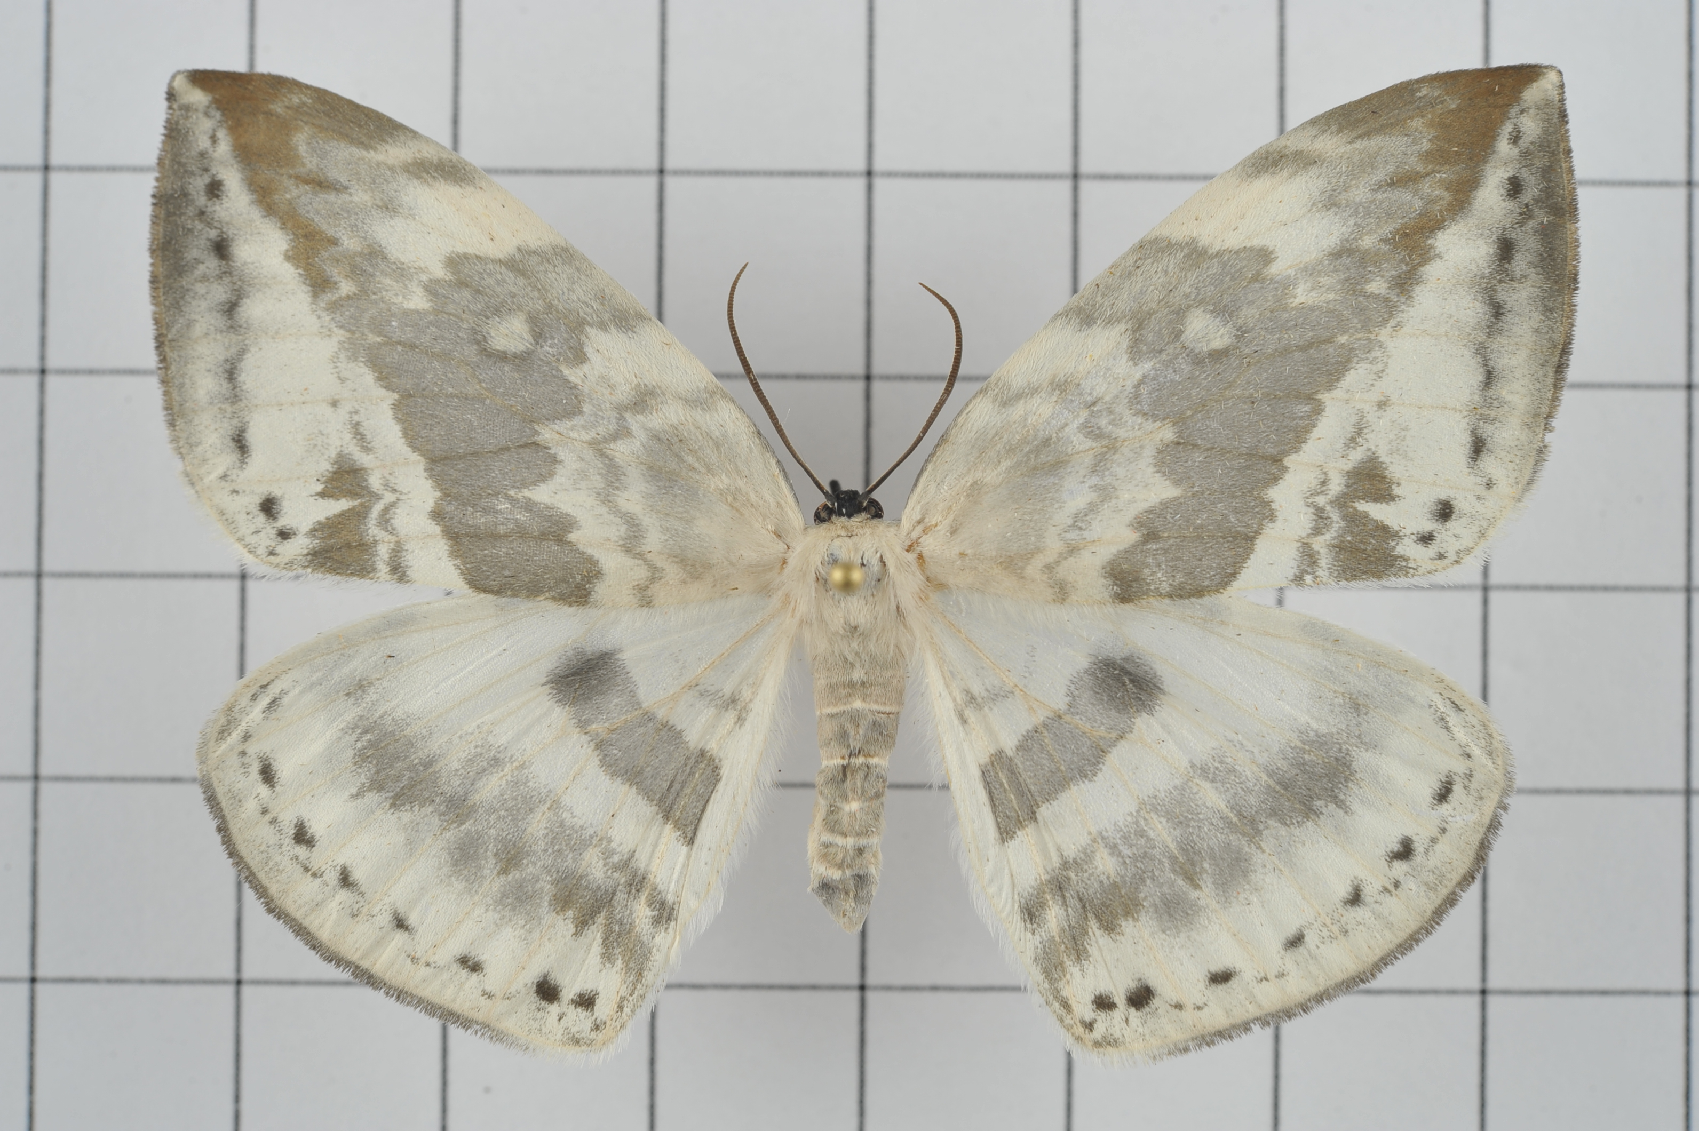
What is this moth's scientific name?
Cyclidia substigmaria substigmaria
